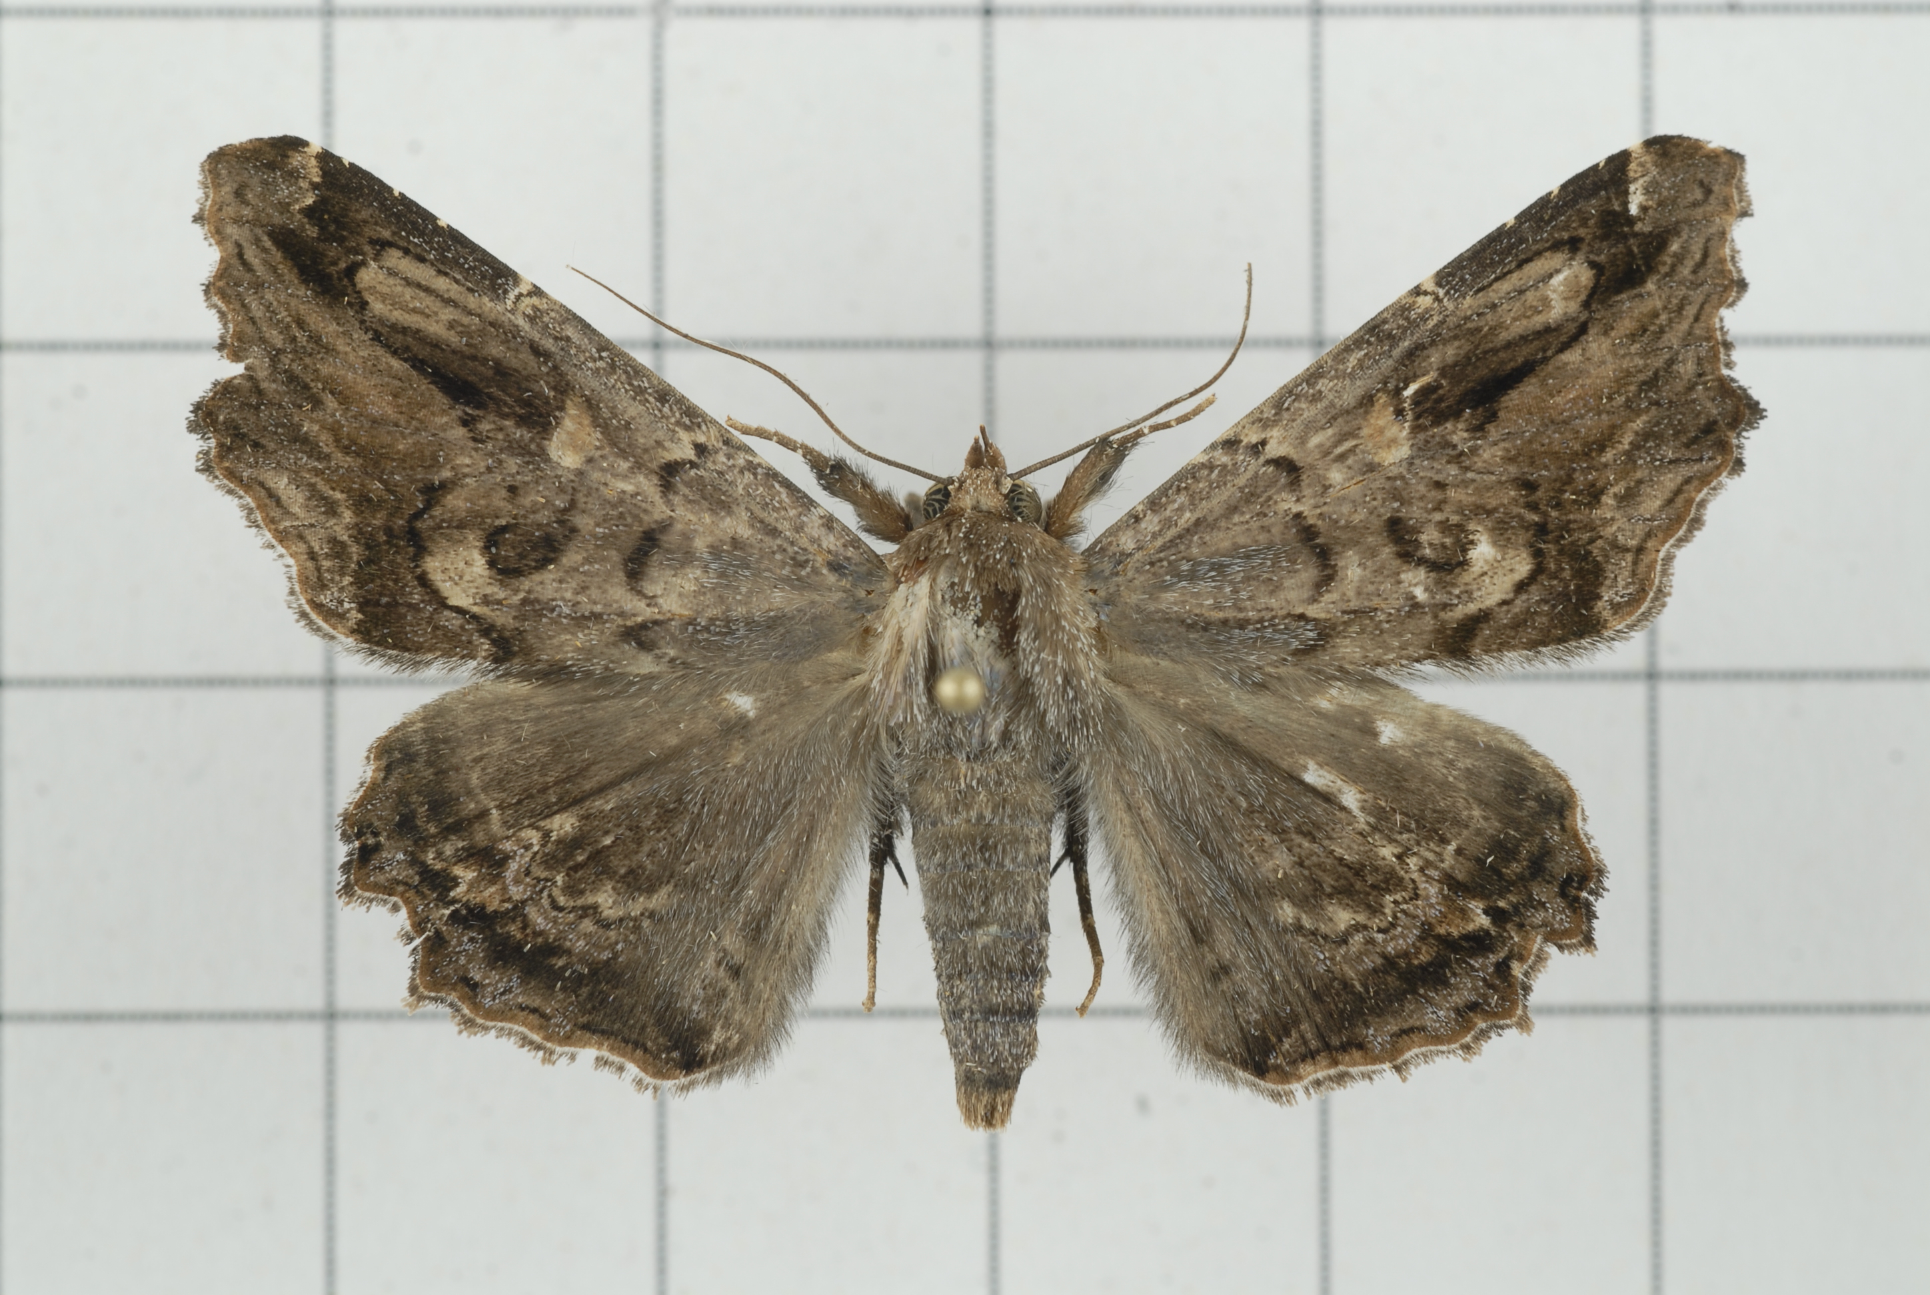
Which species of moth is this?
Lacera noctilio
